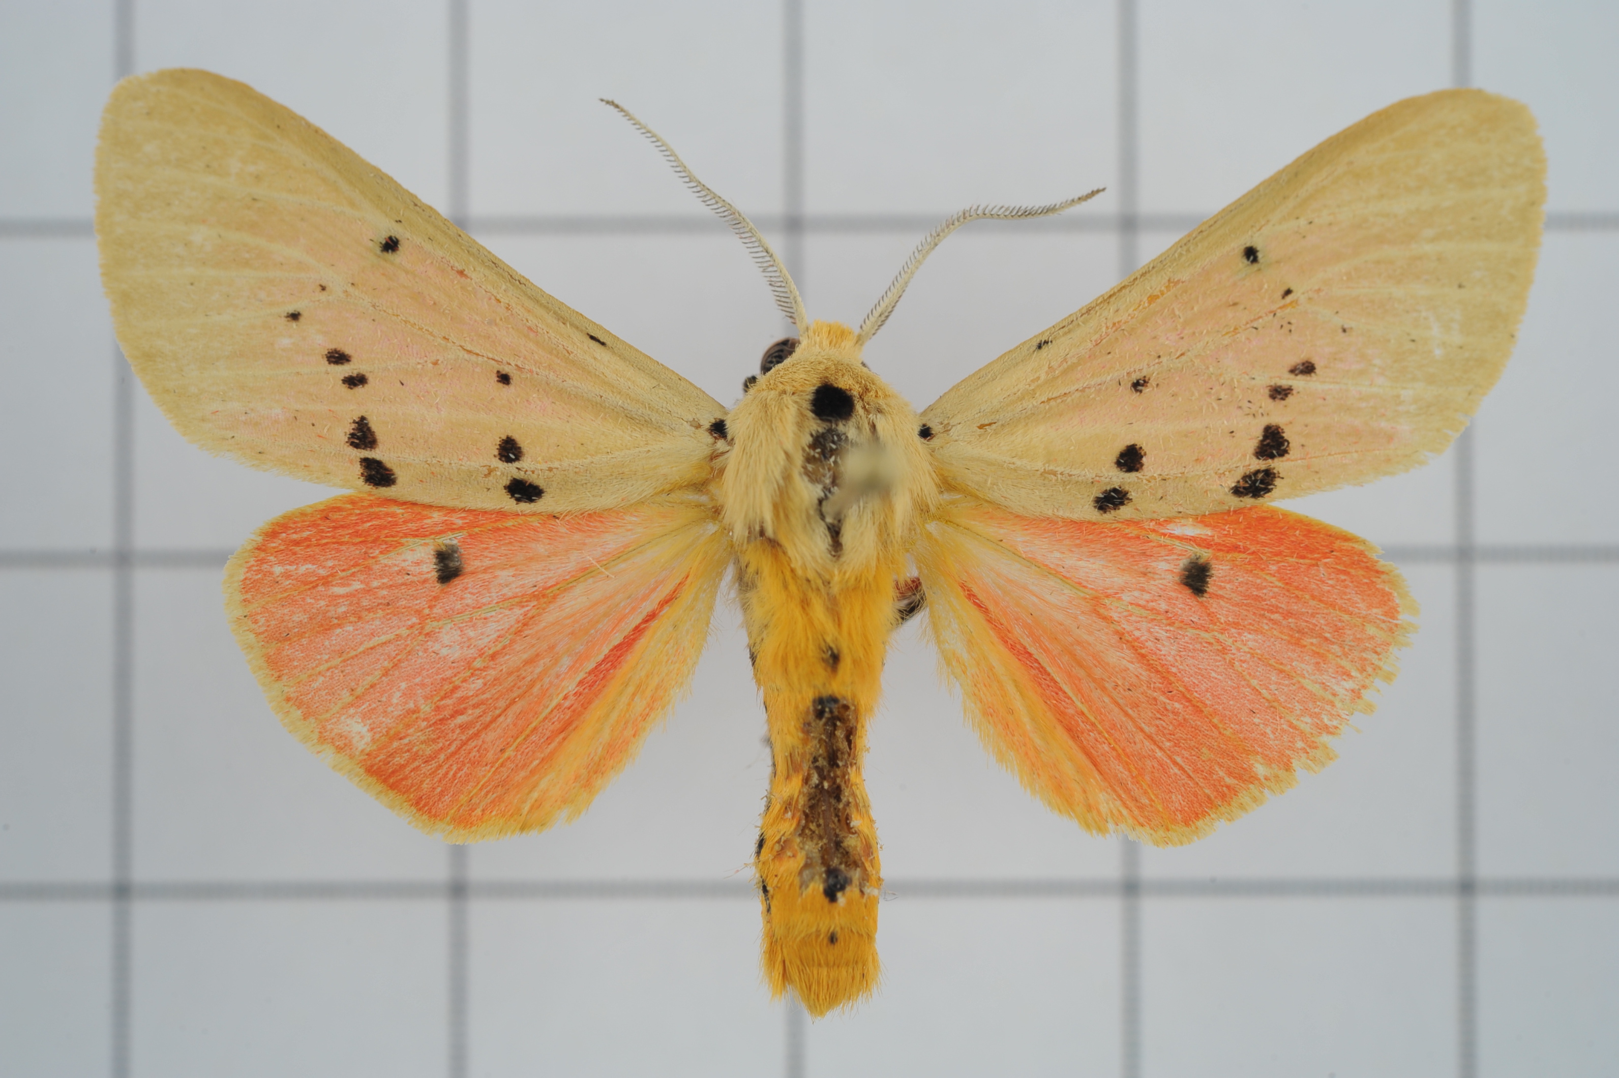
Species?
Spilarctia postrubida
